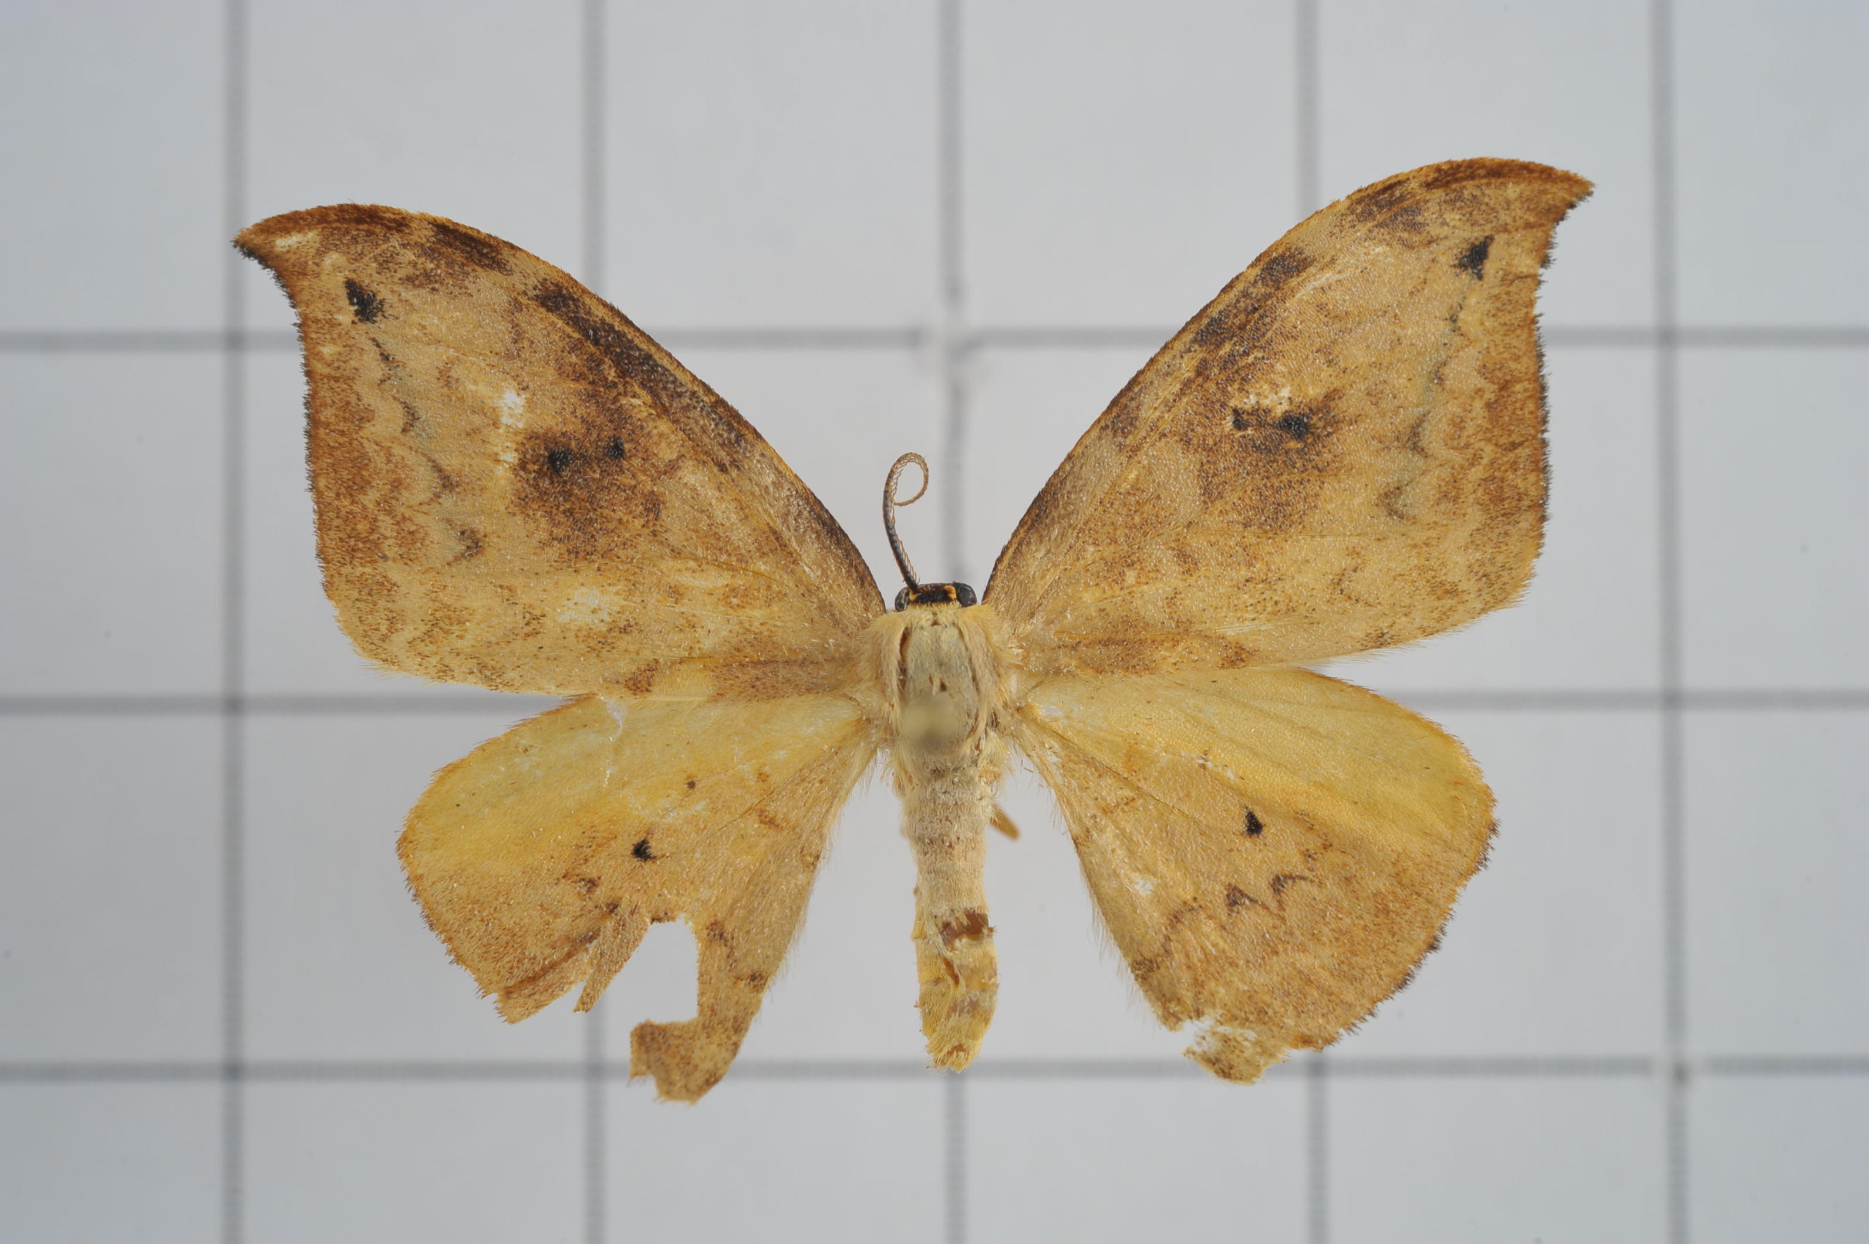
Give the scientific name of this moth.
Strepsigonia diluta
